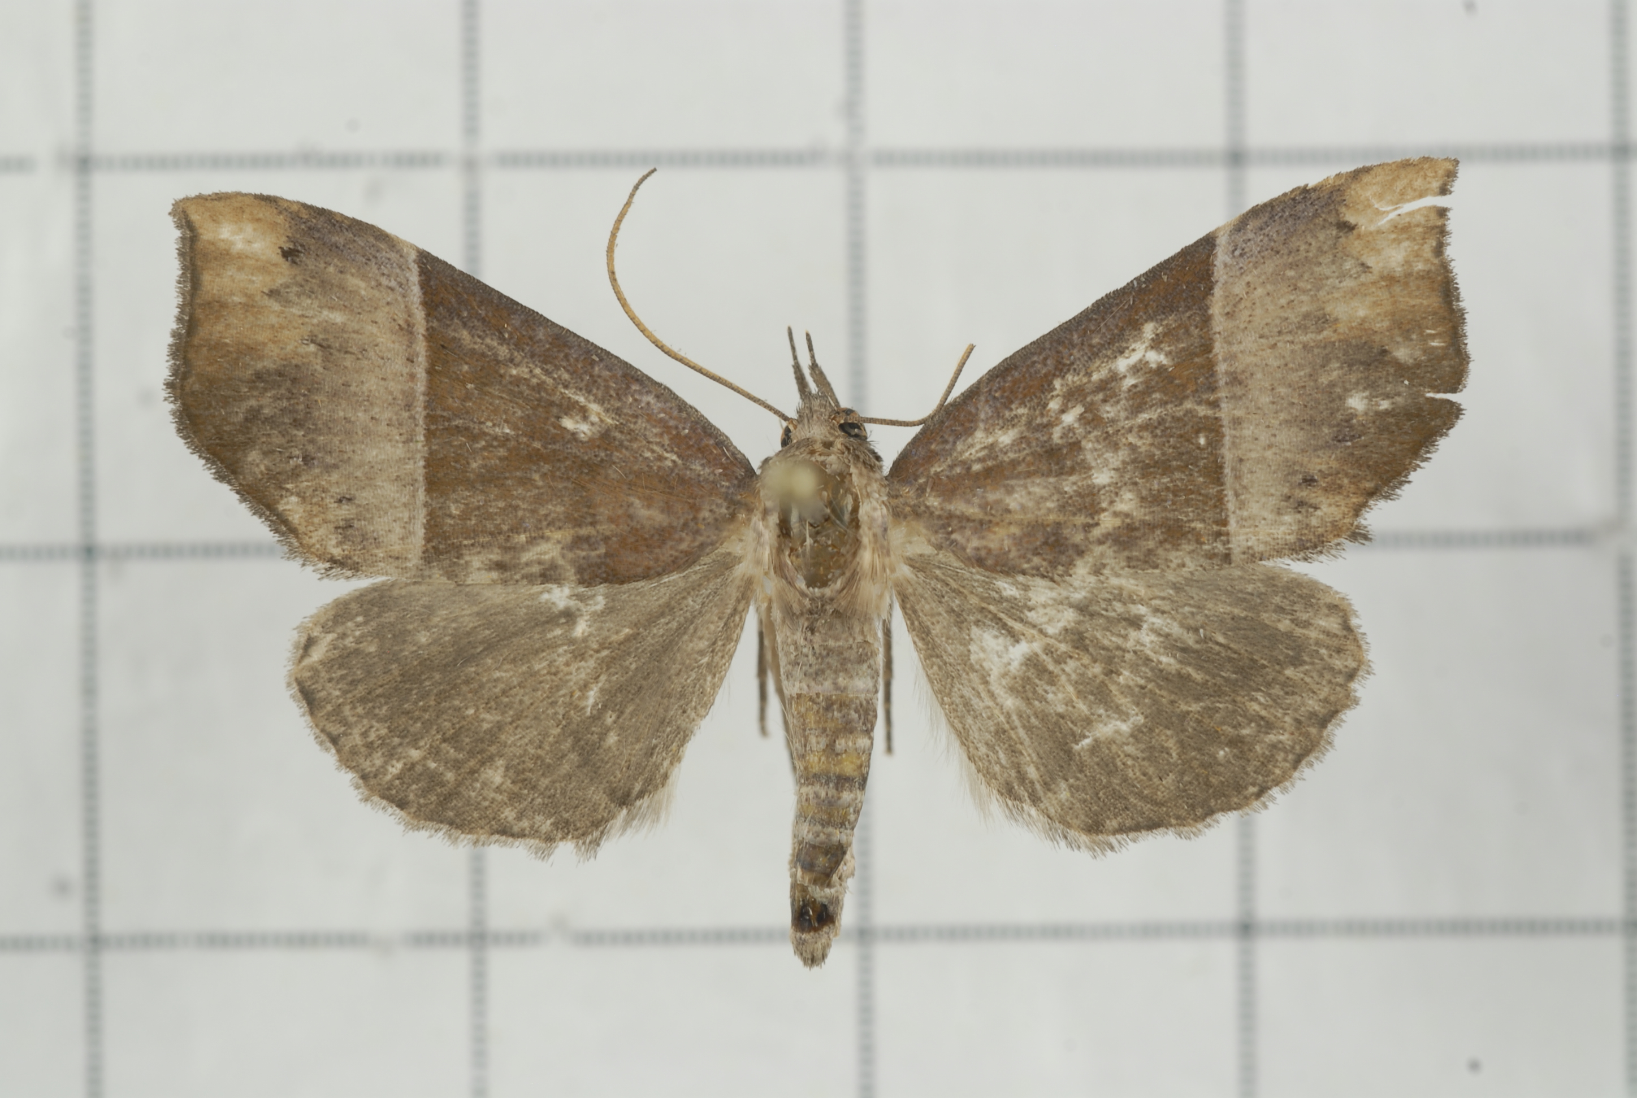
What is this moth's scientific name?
Acidon pseudohypena
